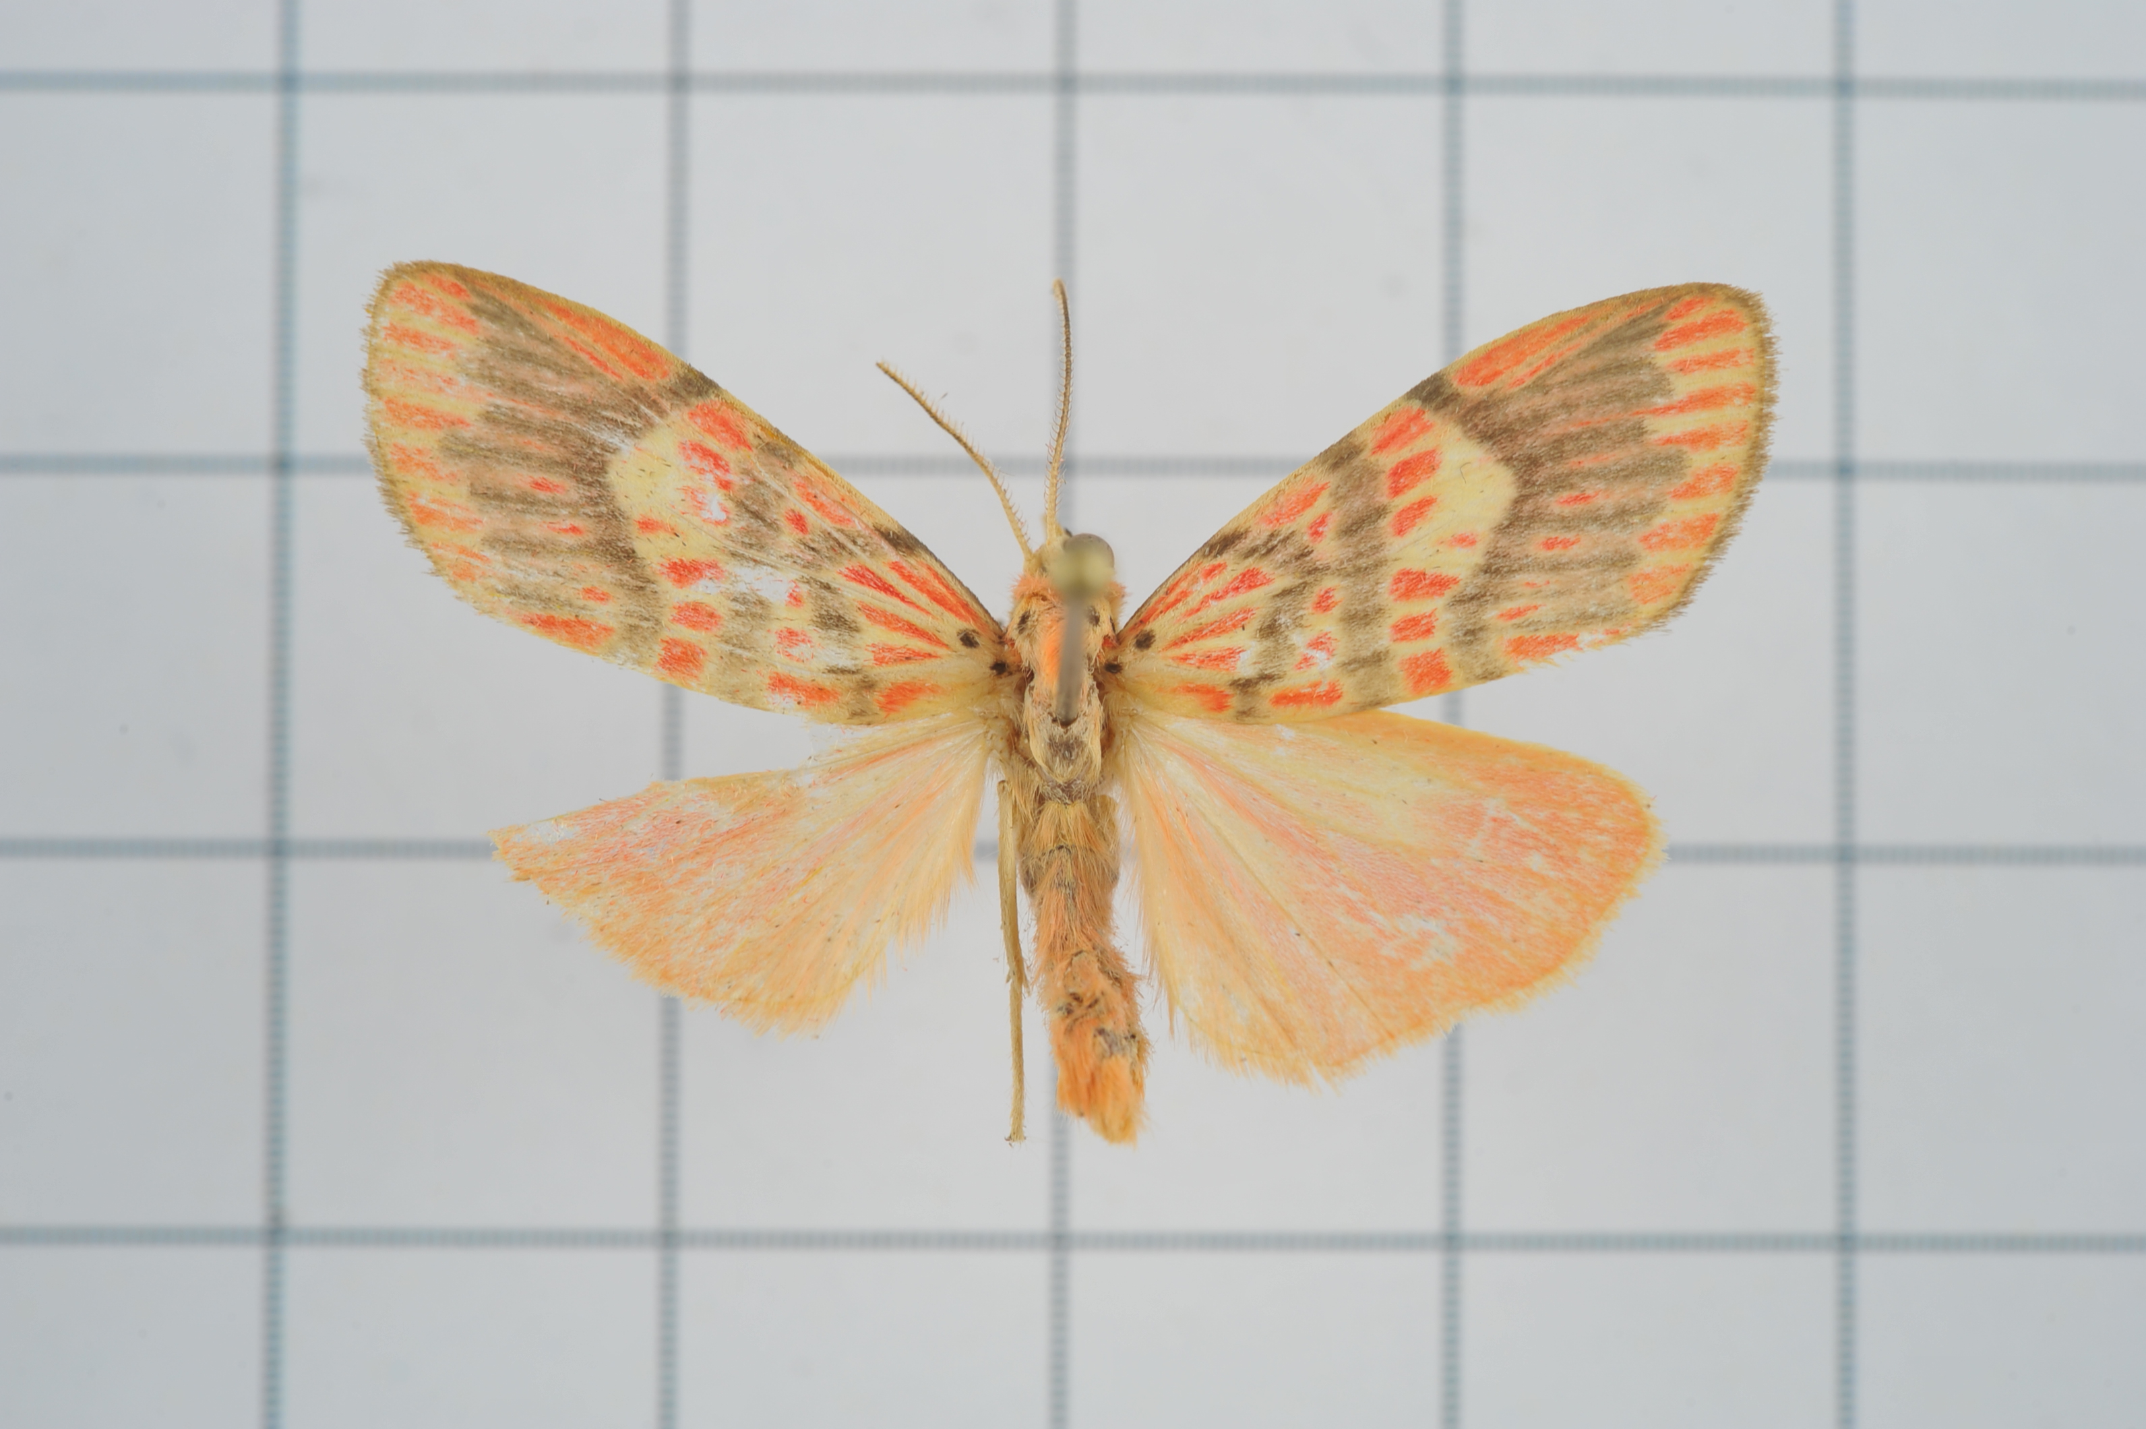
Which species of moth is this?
Barsine fuscozonata
